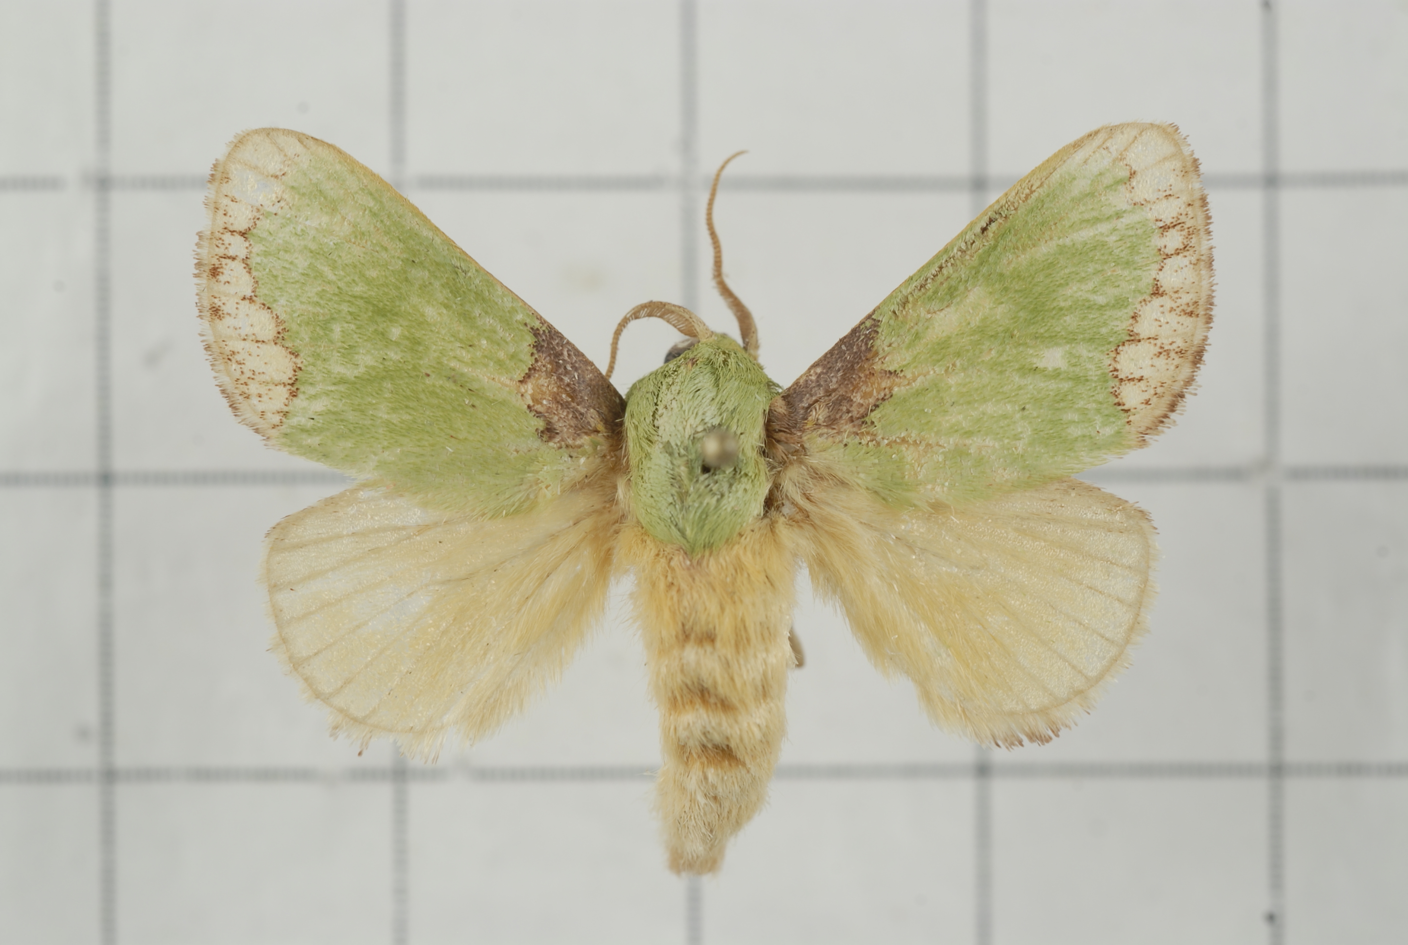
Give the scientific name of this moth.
Parasa consocia
